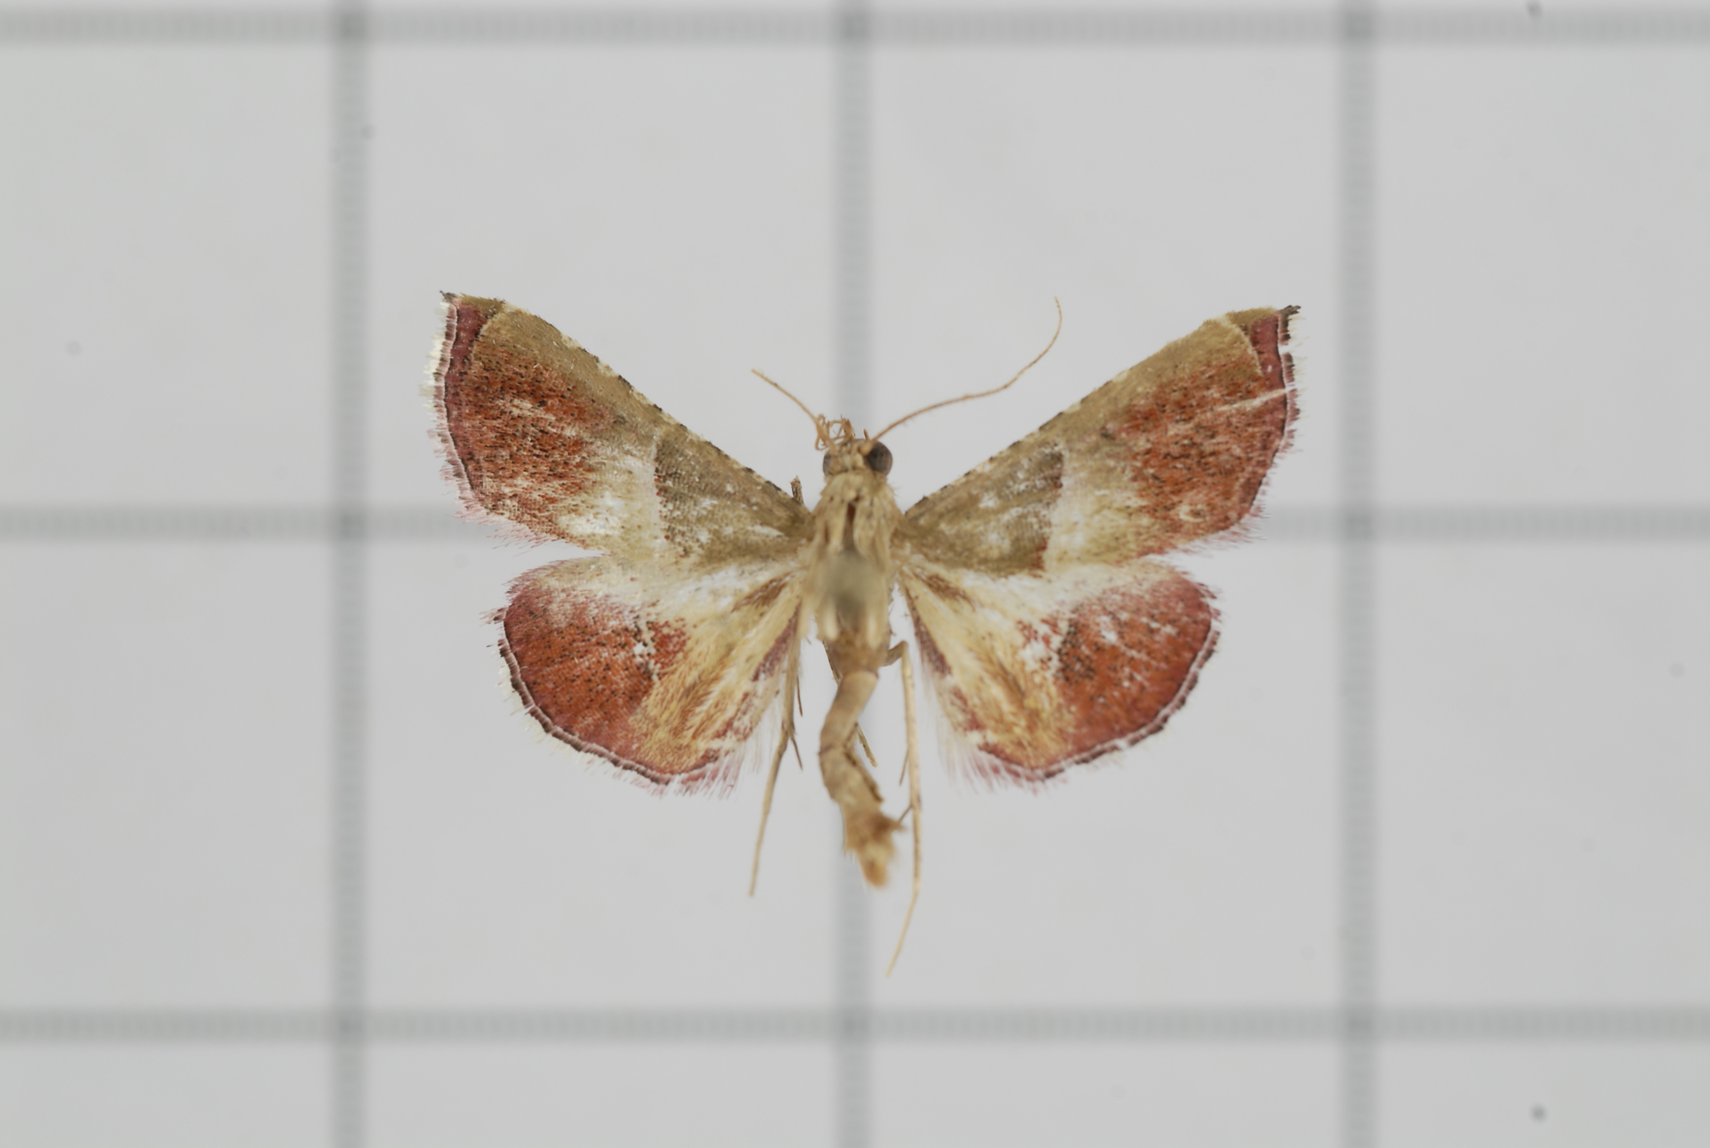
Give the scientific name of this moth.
Endotricha consocia
